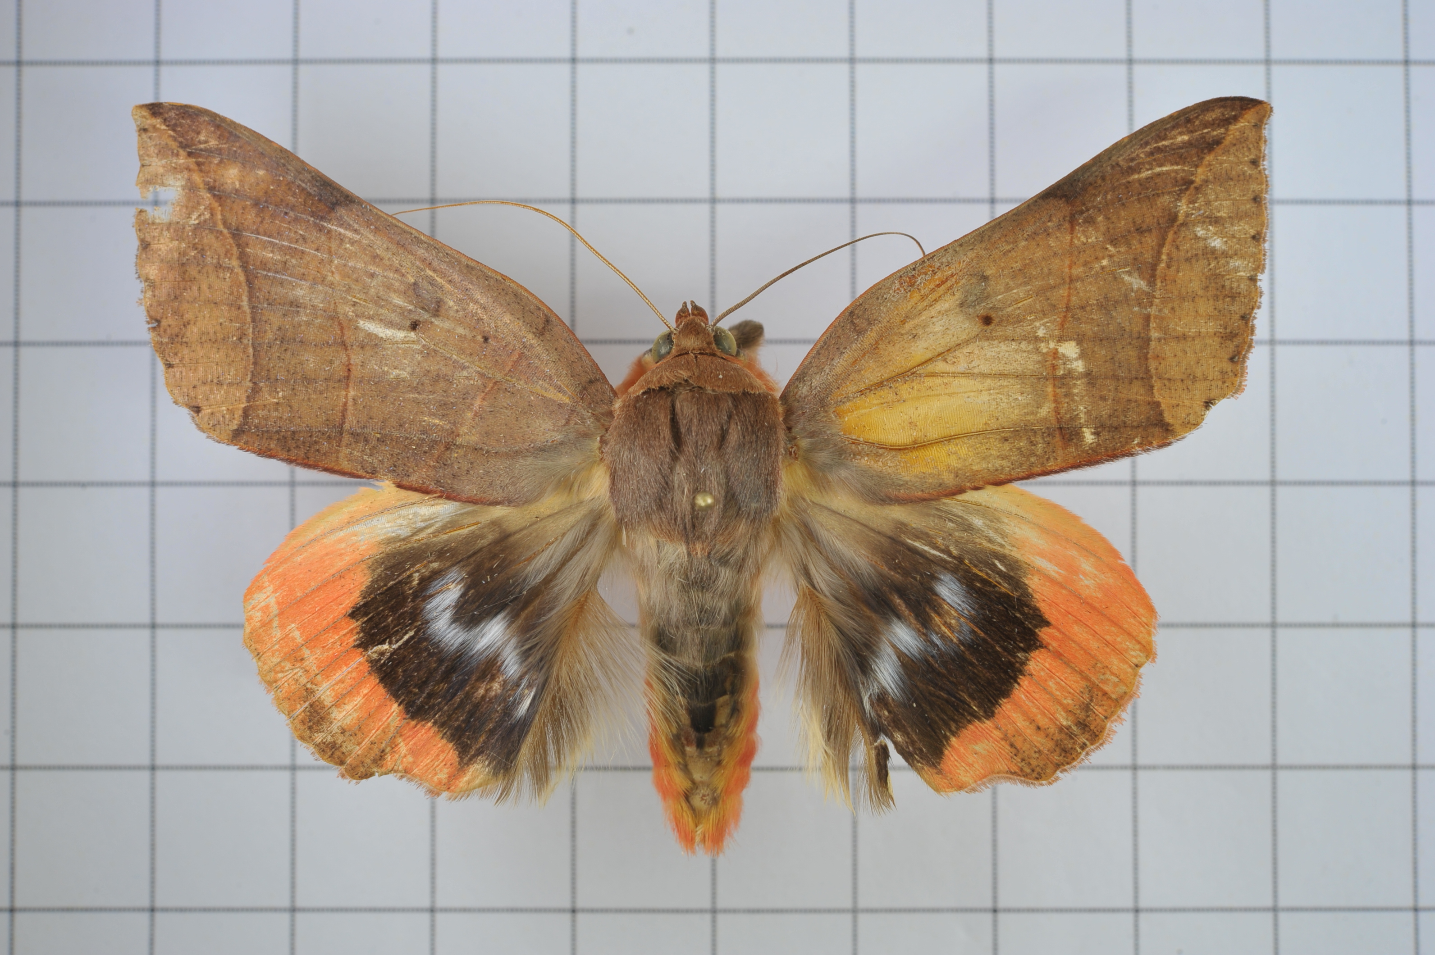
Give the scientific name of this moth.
Thyas juno
